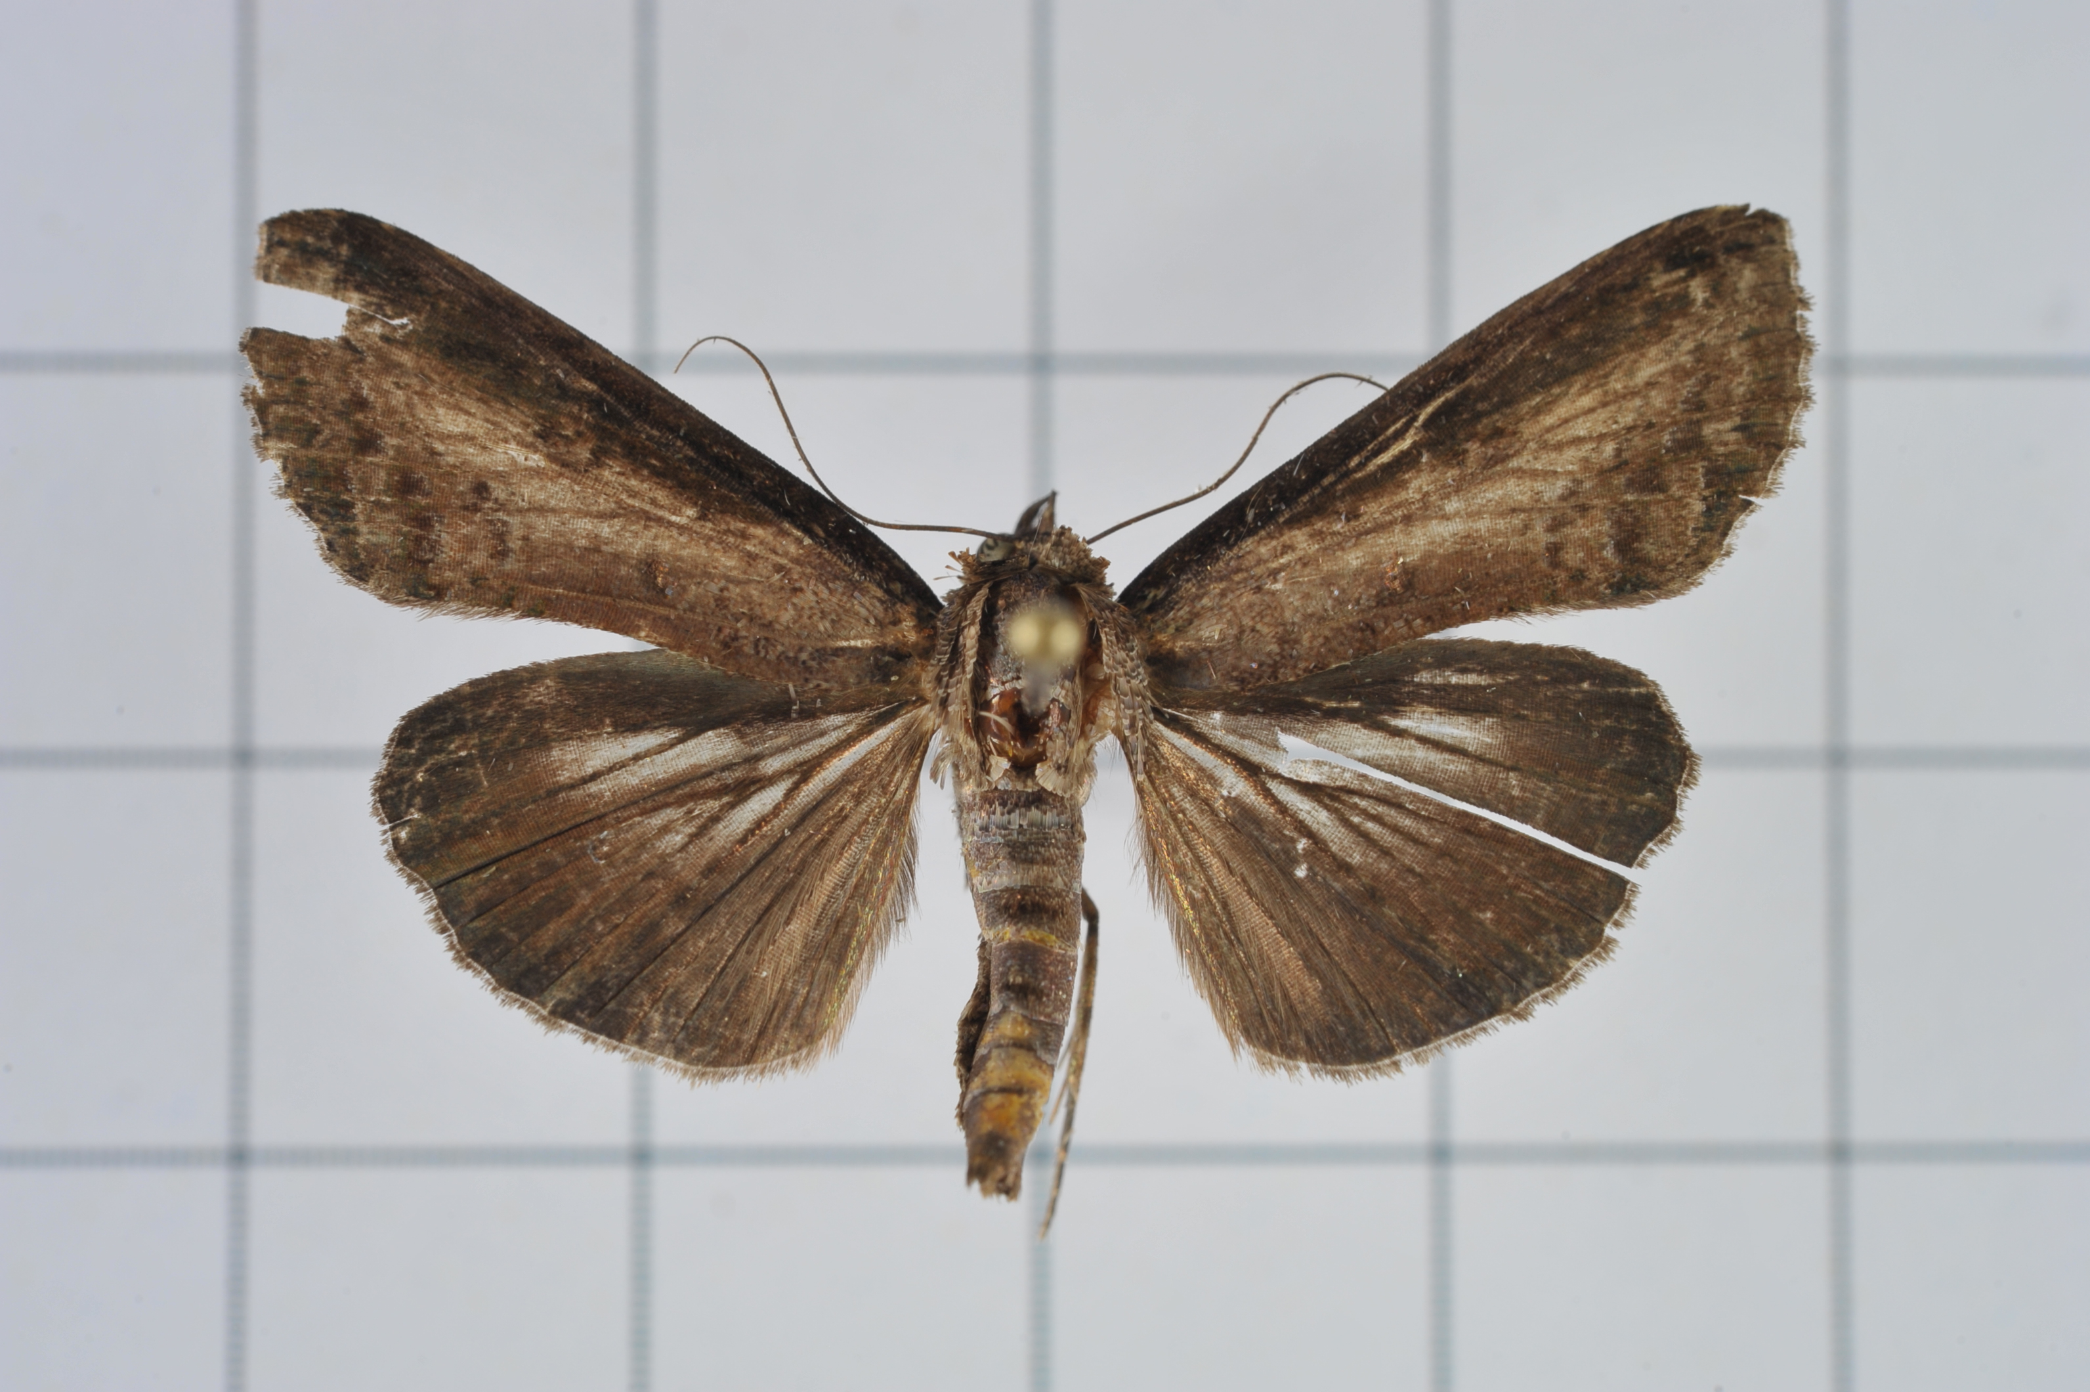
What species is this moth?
Lophoptera squammigera
